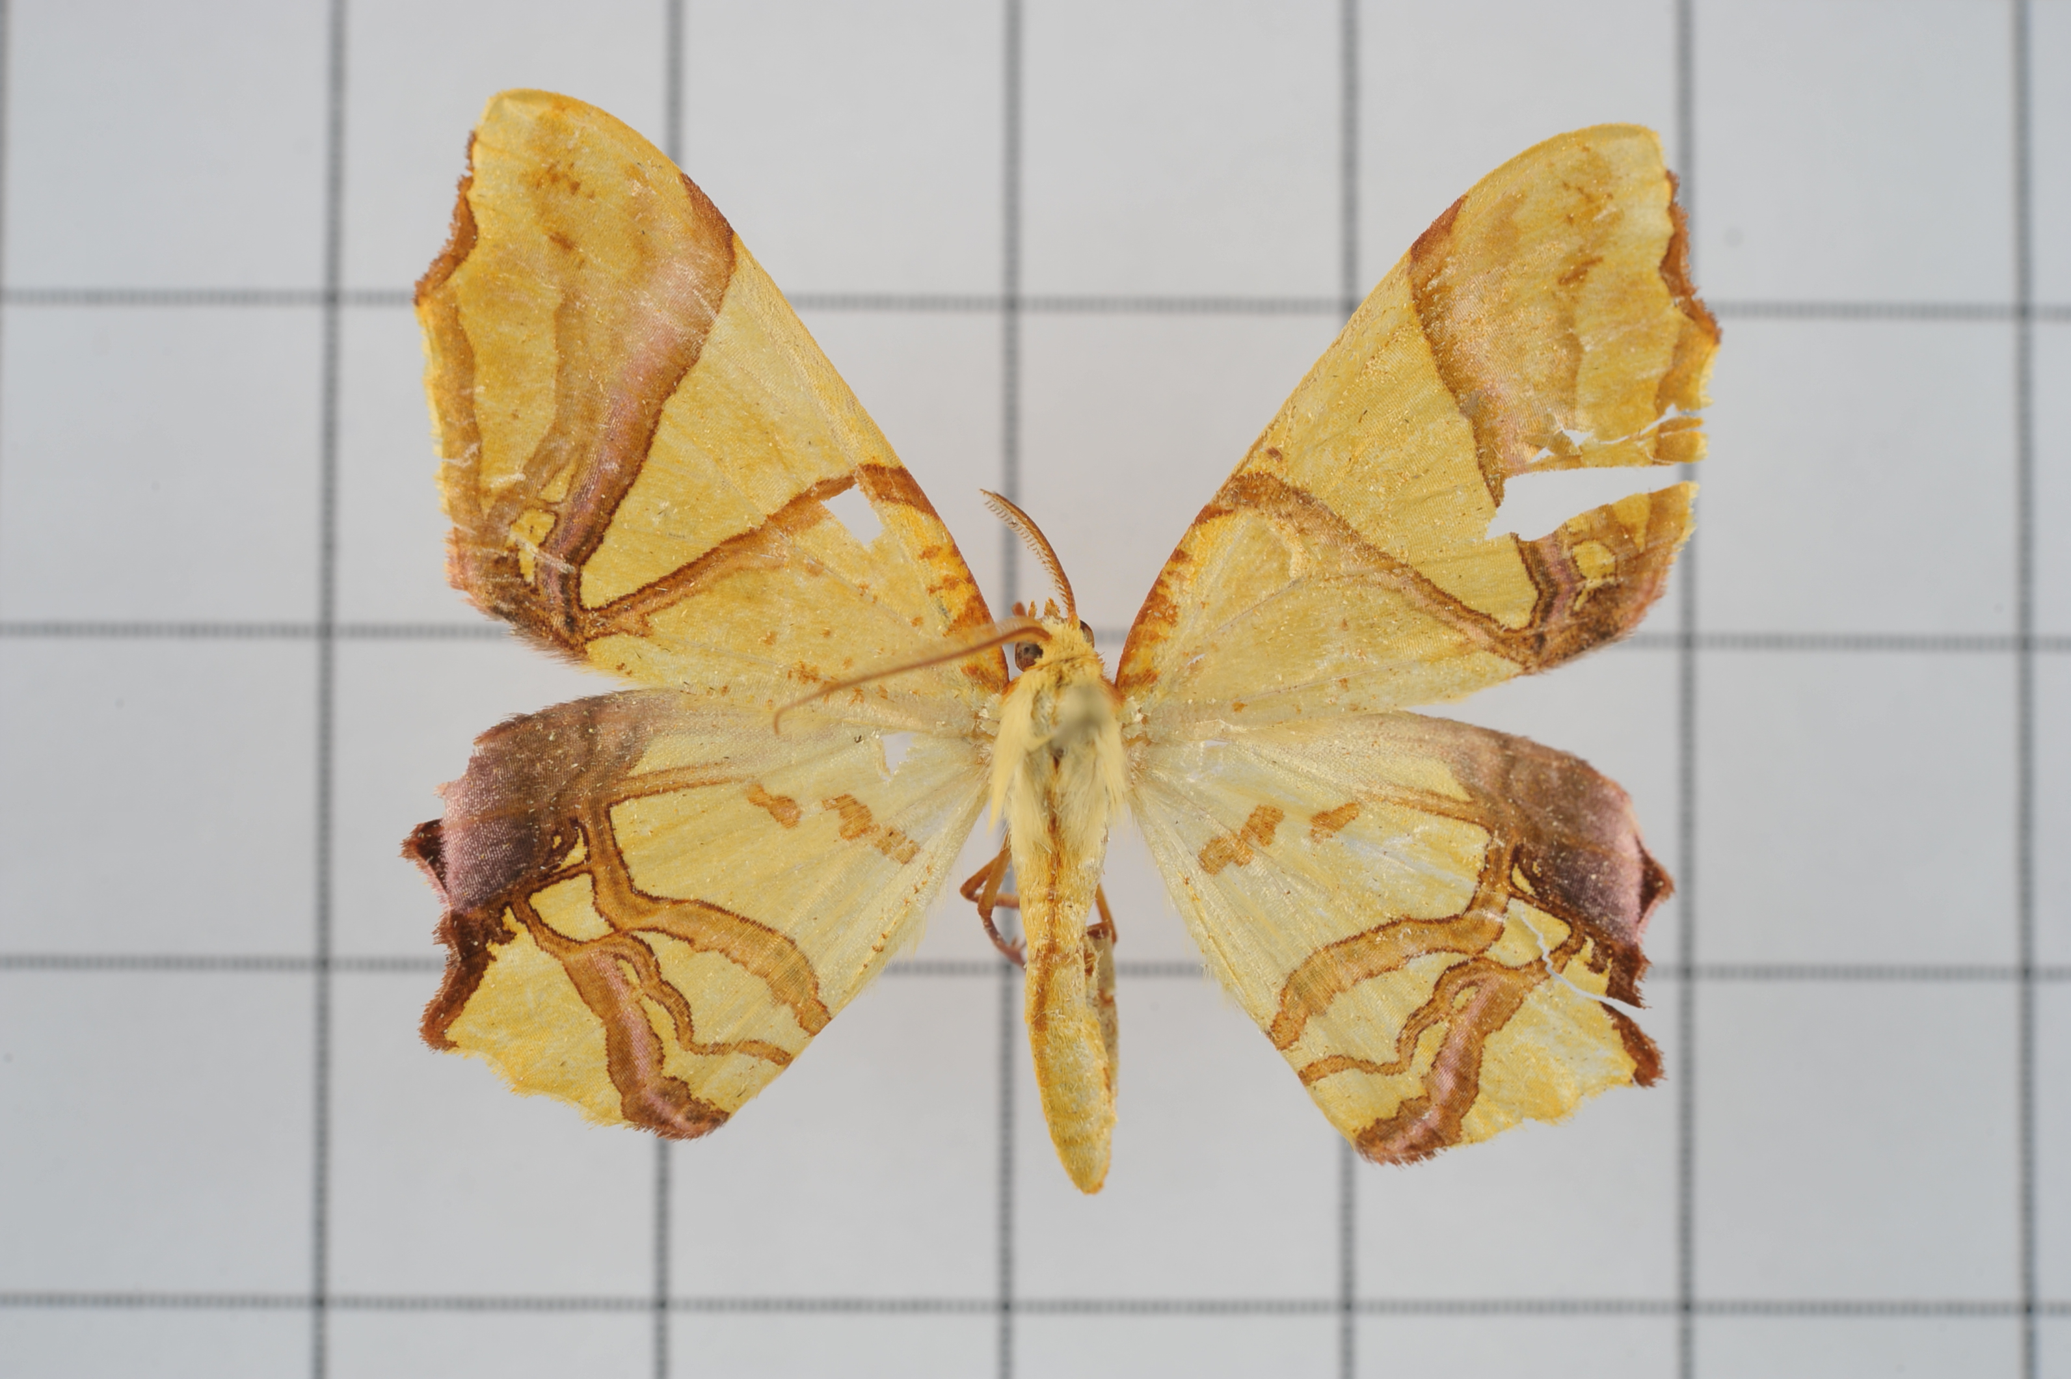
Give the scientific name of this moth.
Trotocraspeda divaricata
